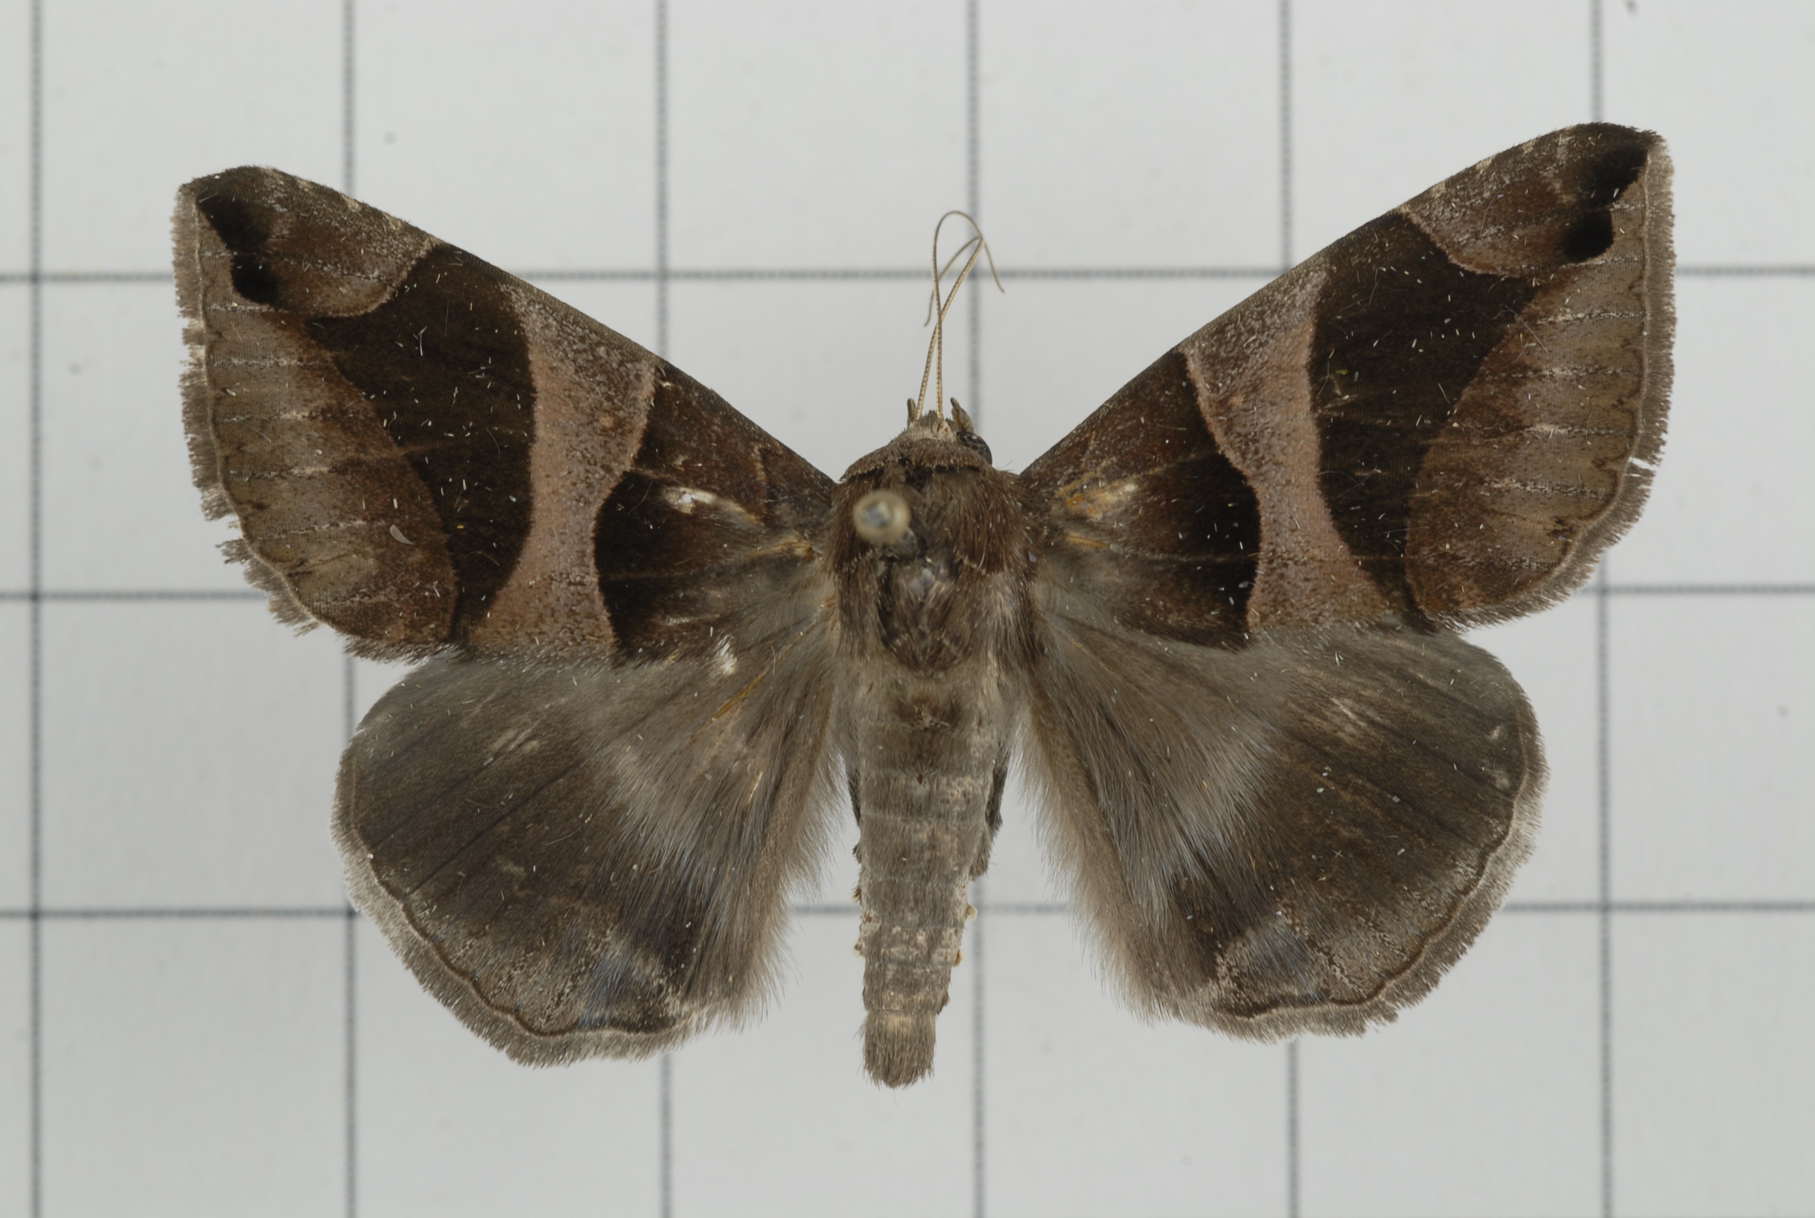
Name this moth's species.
Bastilla arcuata
